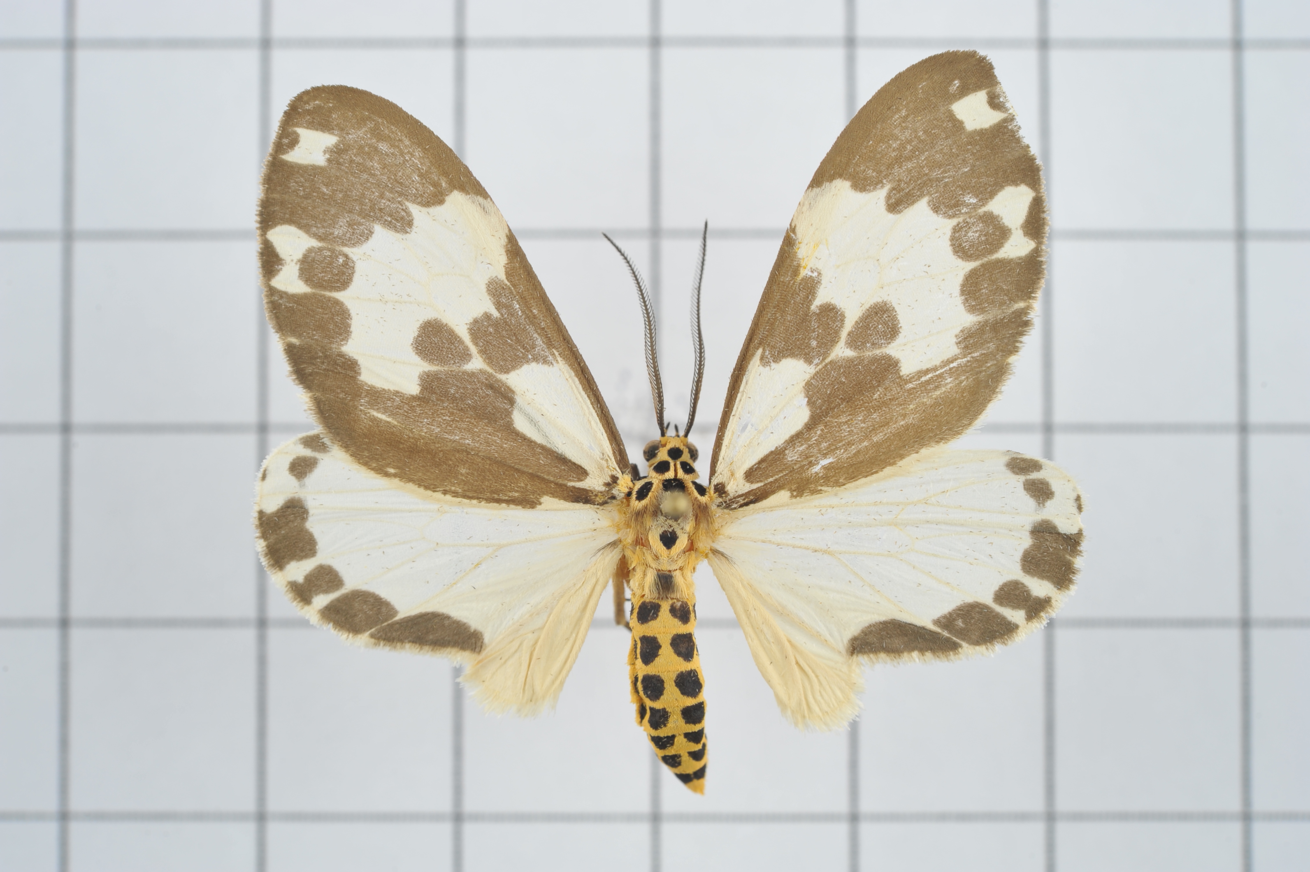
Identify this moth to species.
Nyctemera carissima formosana
